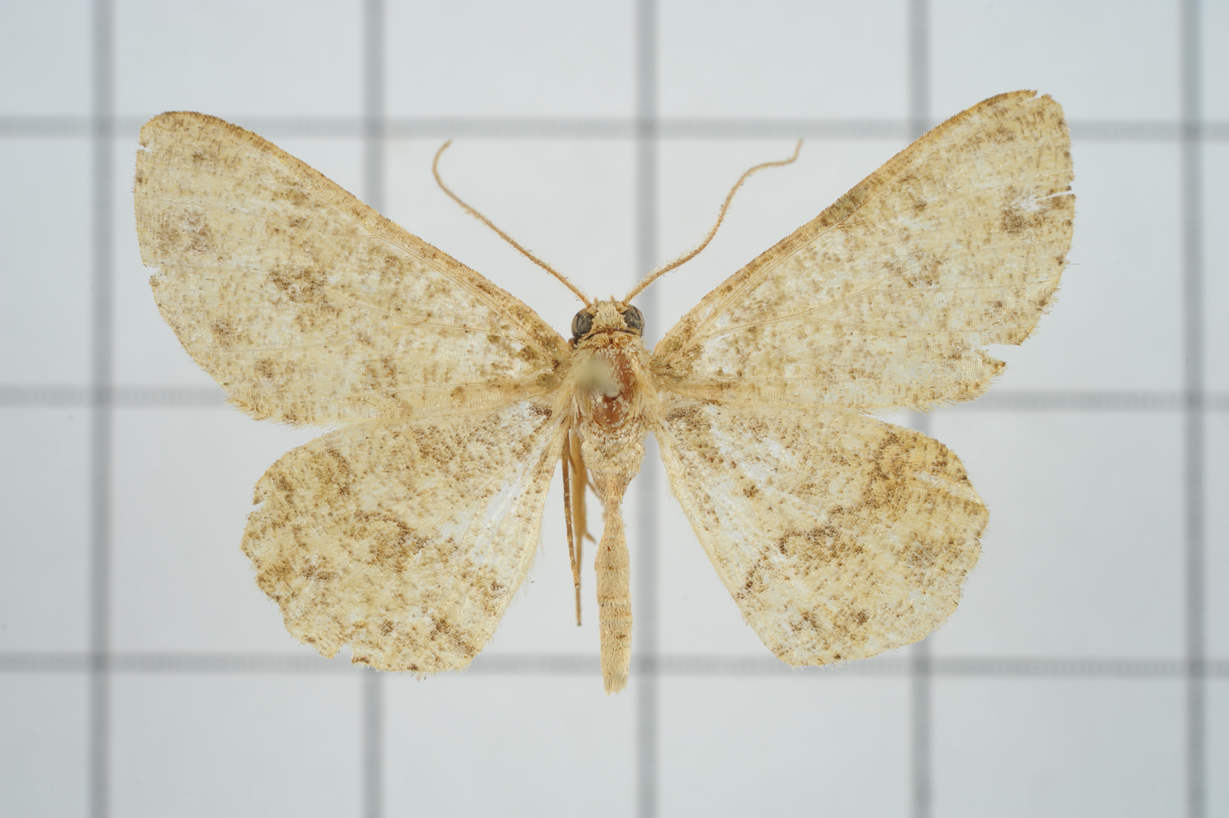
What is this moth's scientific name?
Ectropis bhurmitra
